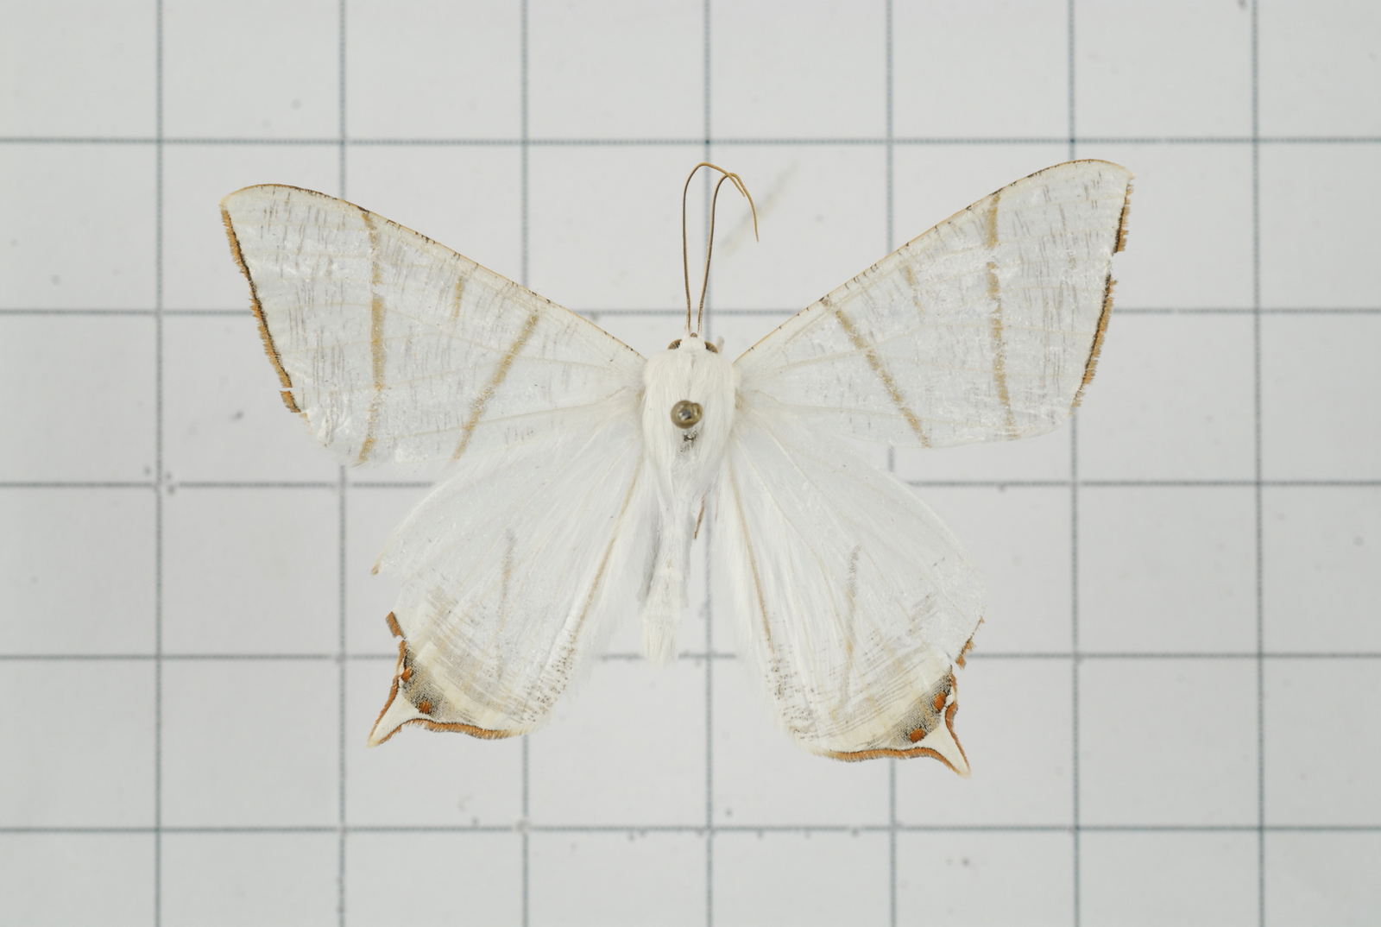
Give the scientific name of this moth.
Ourapteryx changi
